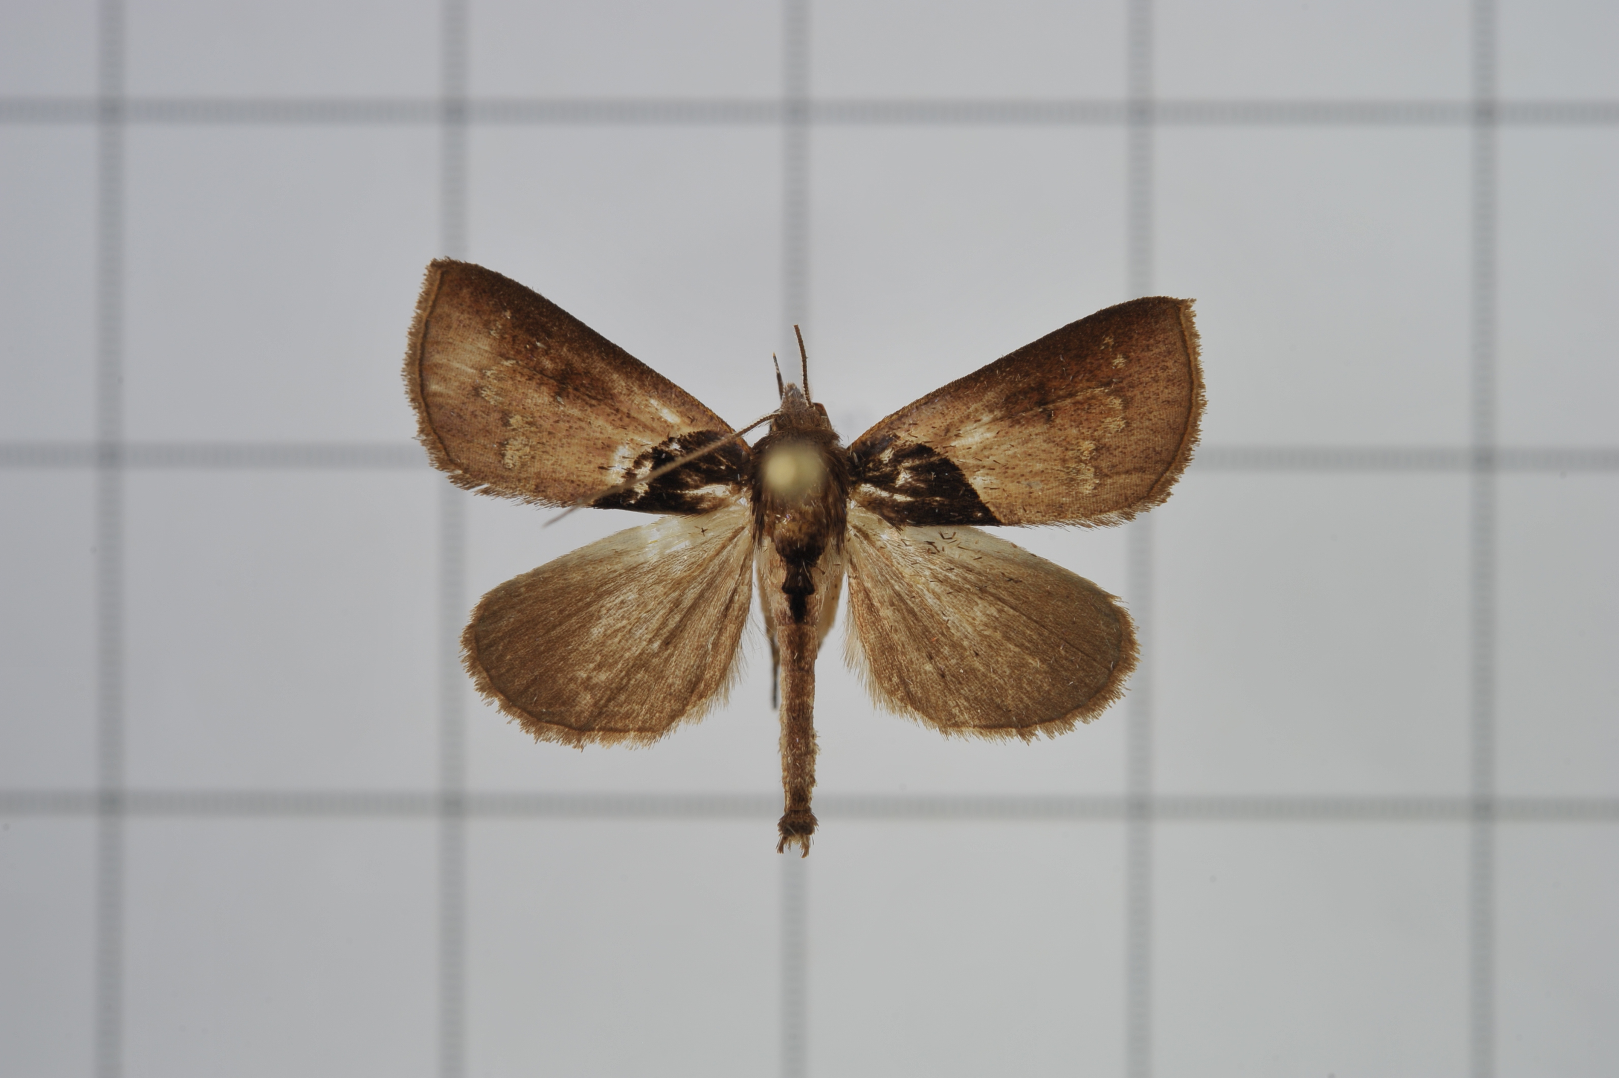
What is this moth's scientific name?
Acidon nigrobasis
